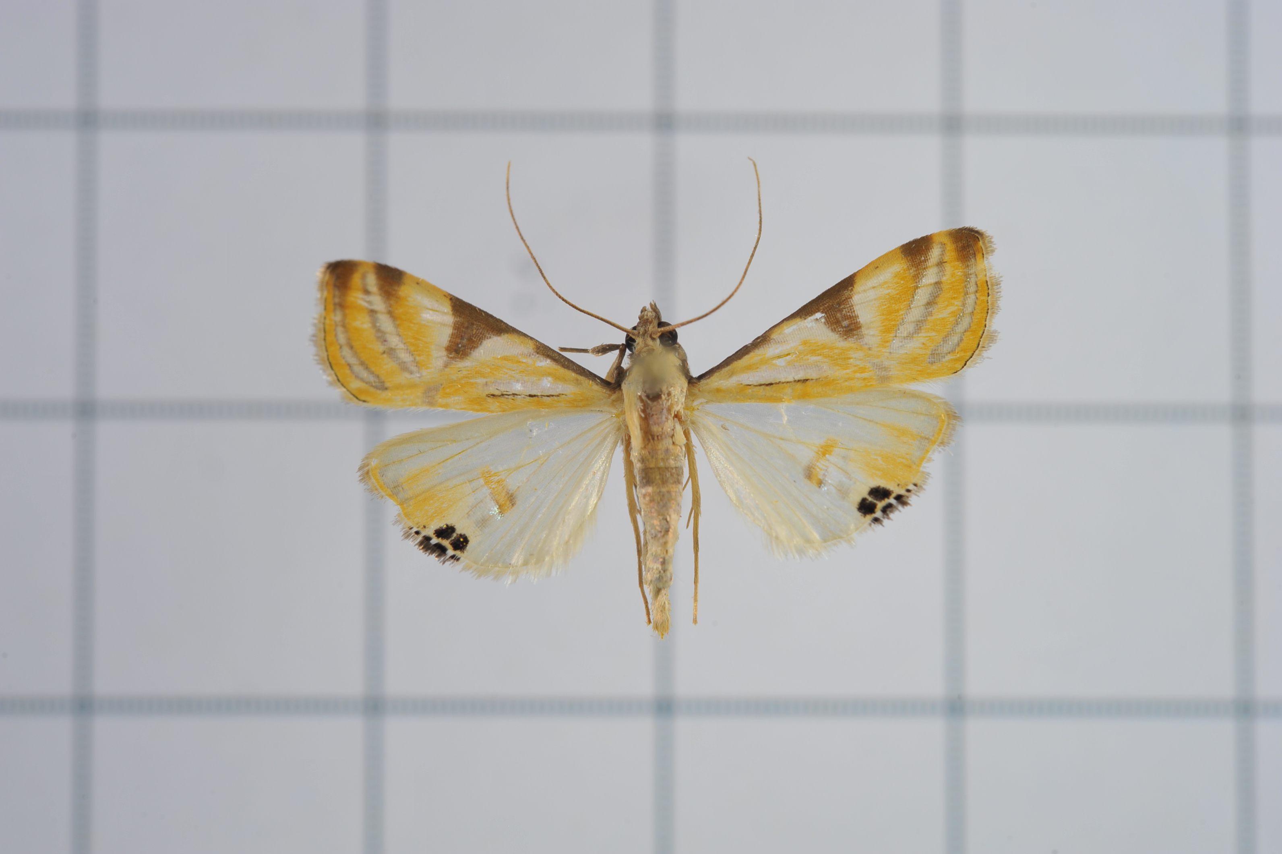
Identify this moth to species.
Talanga sexpunctalis
